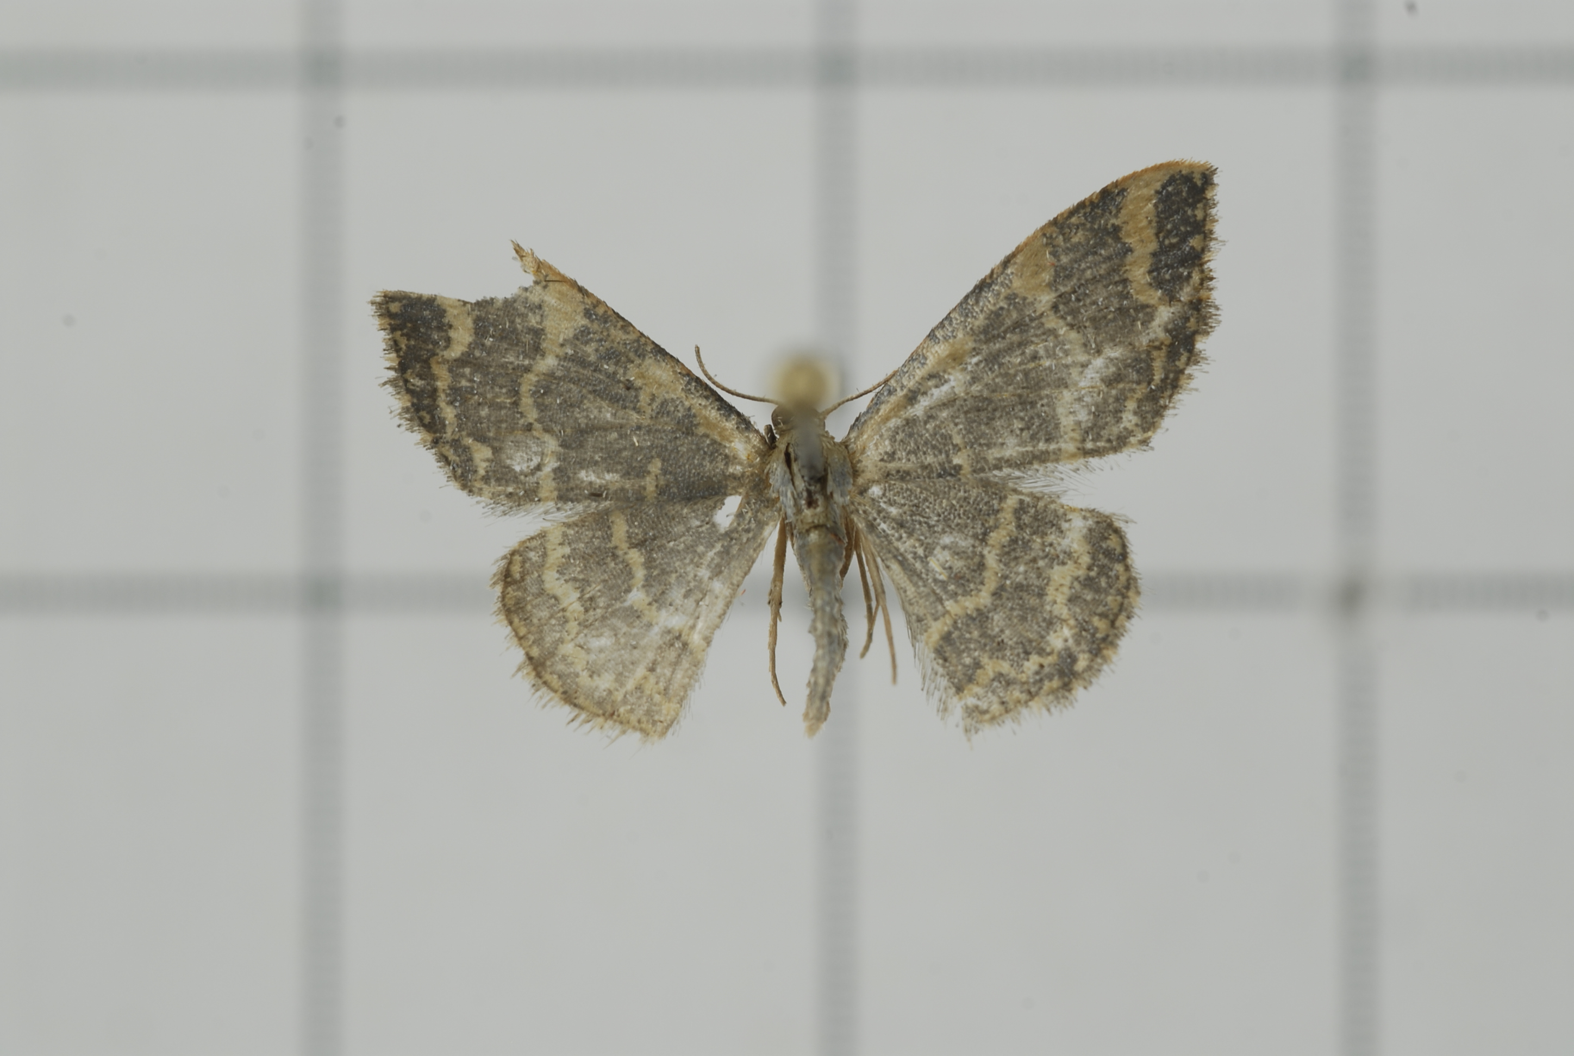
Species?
Idaea costiguttata
